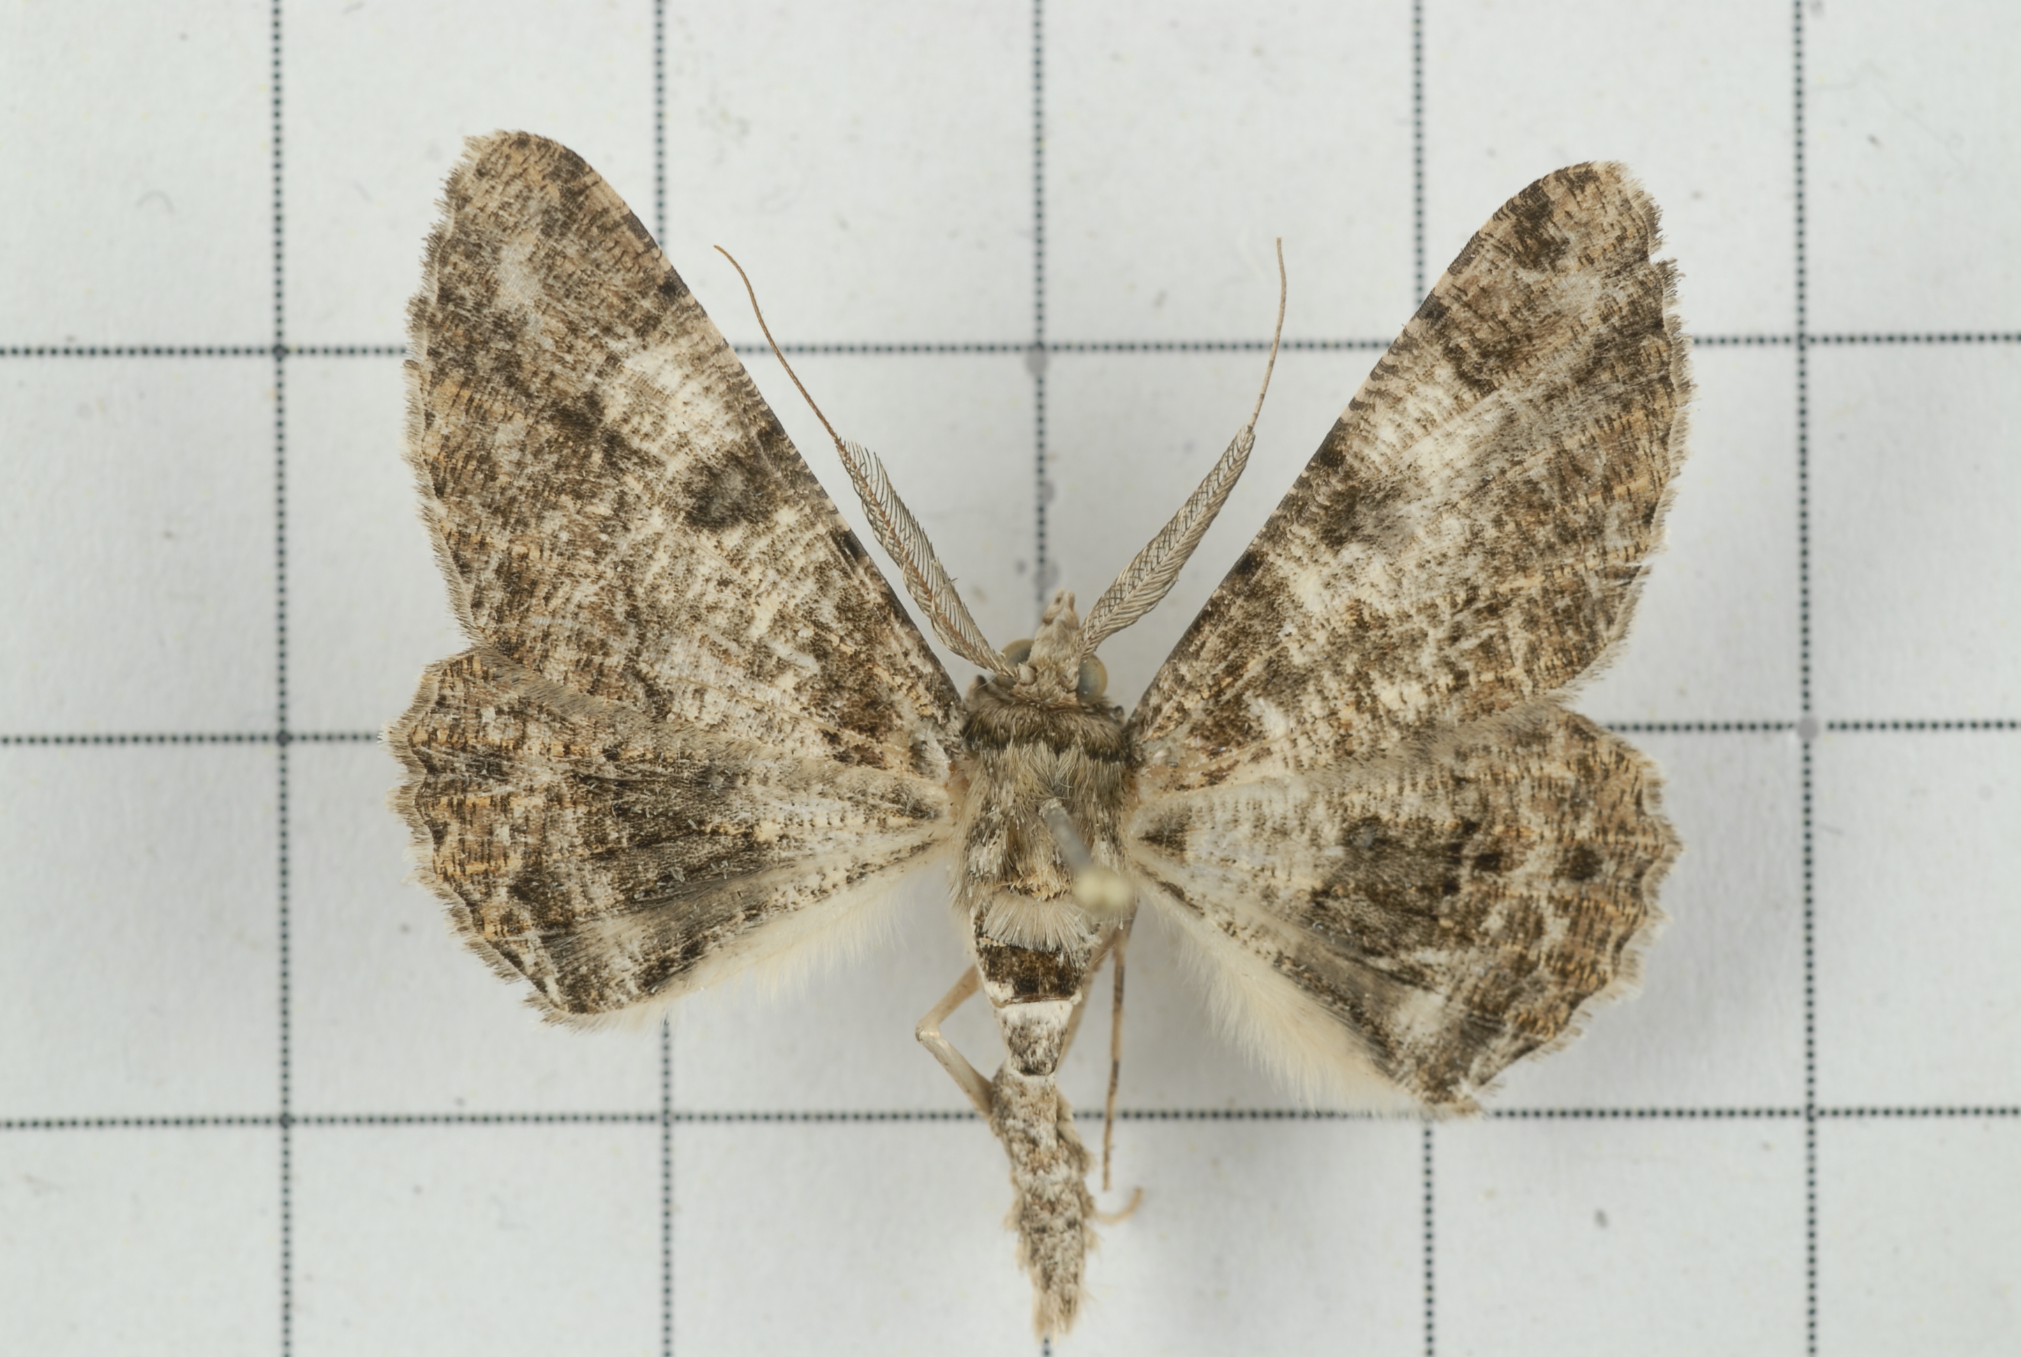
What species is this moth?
Cleora alienaria
